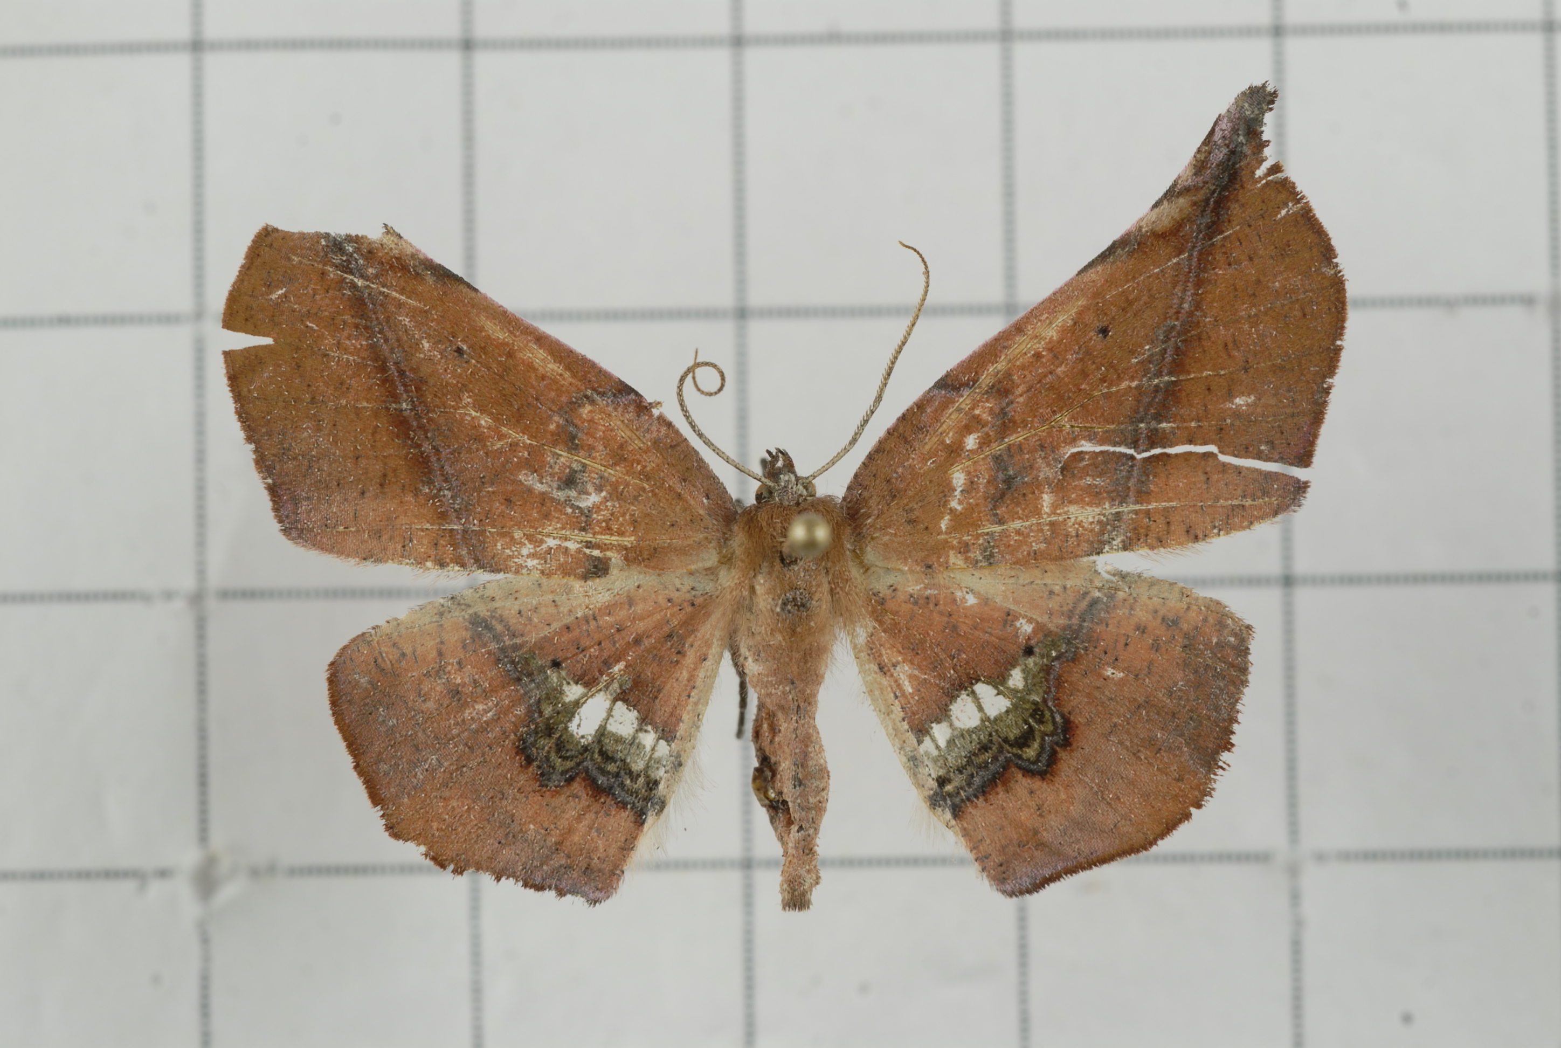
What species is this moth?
Garaeus apicata formosanus
